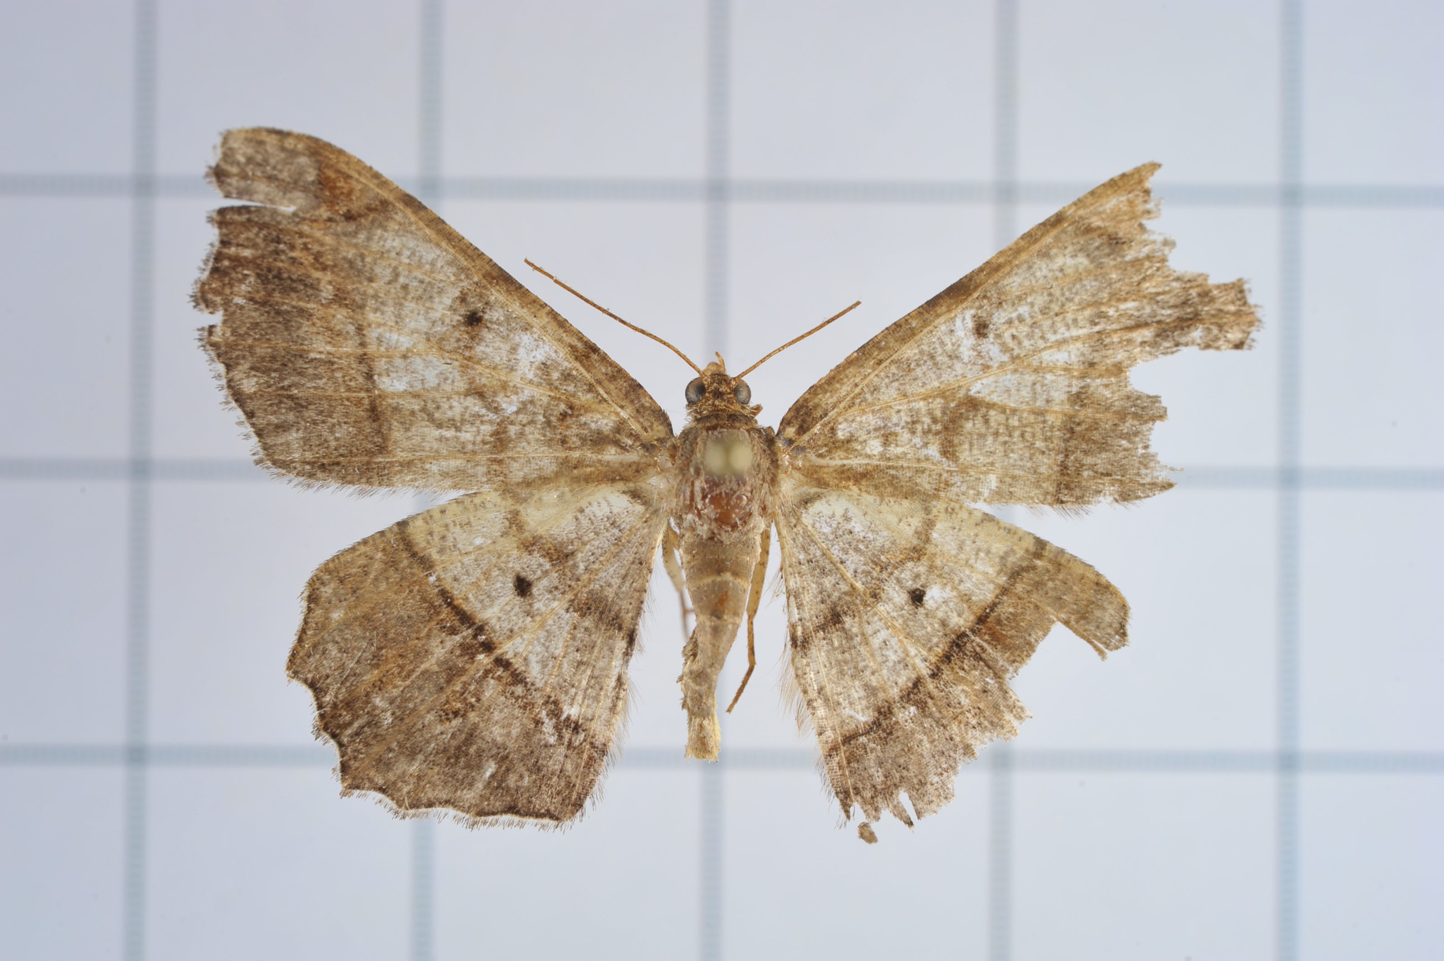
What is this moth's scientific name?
Chiasmia monticolaria notia
